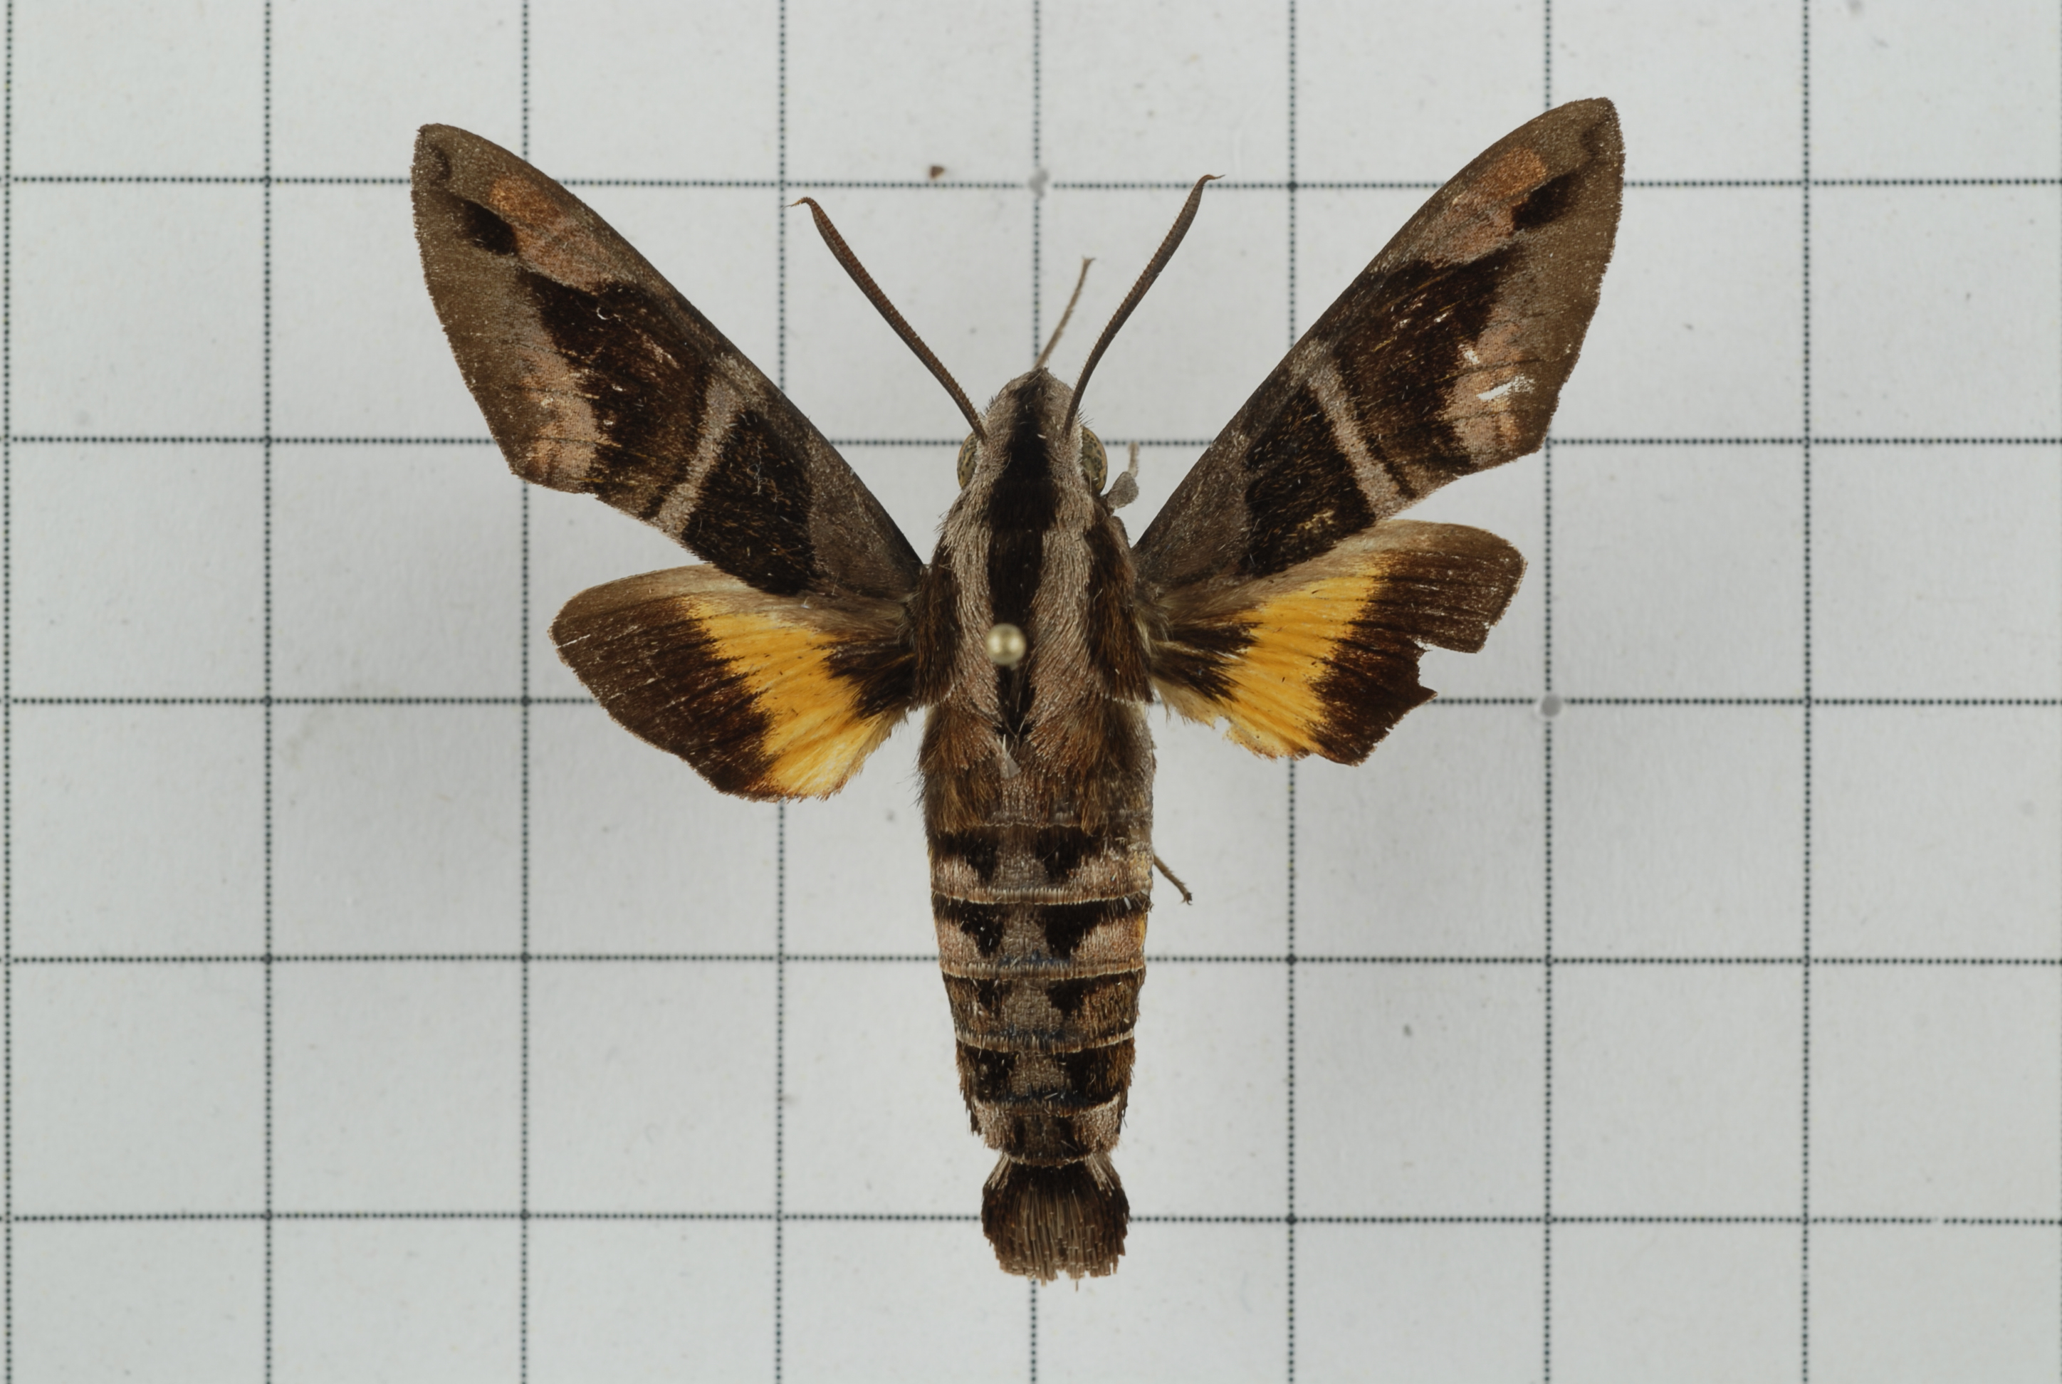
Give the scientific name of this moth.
Macroglossum mitchellii imperator
